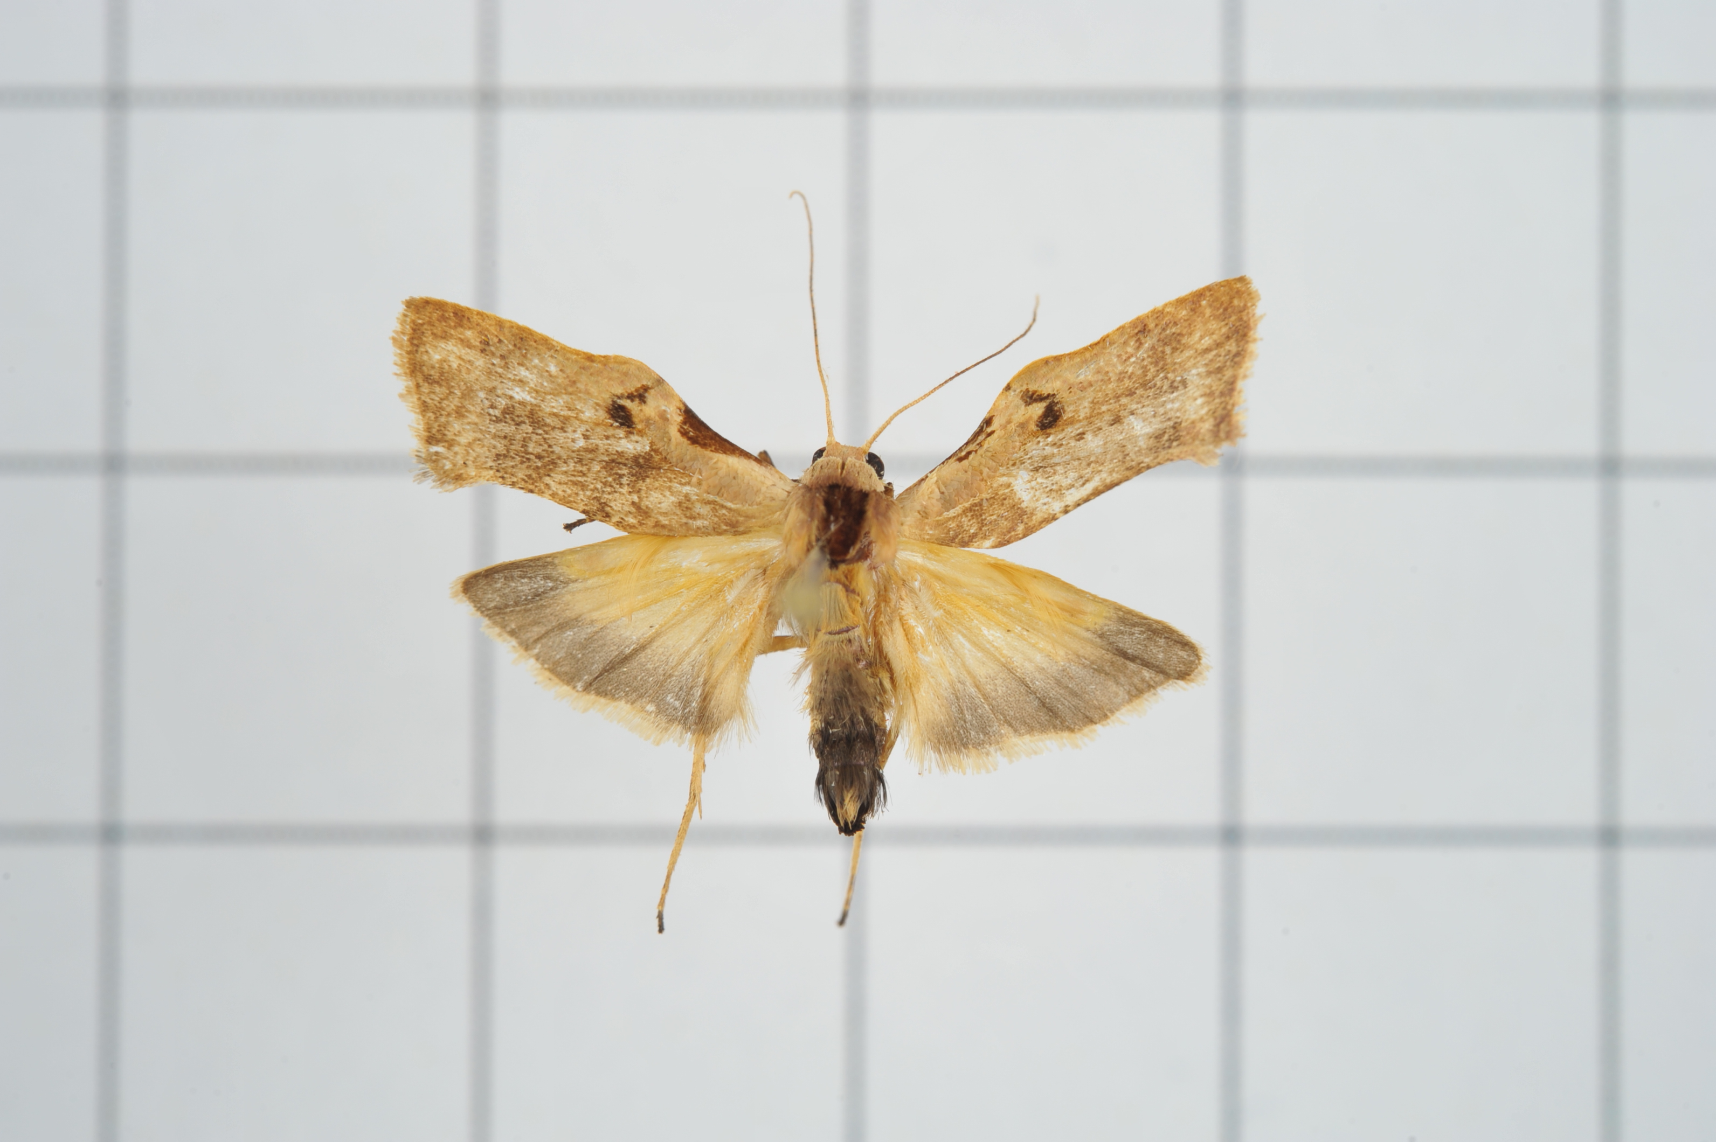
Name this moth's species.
Teulisna tumida
